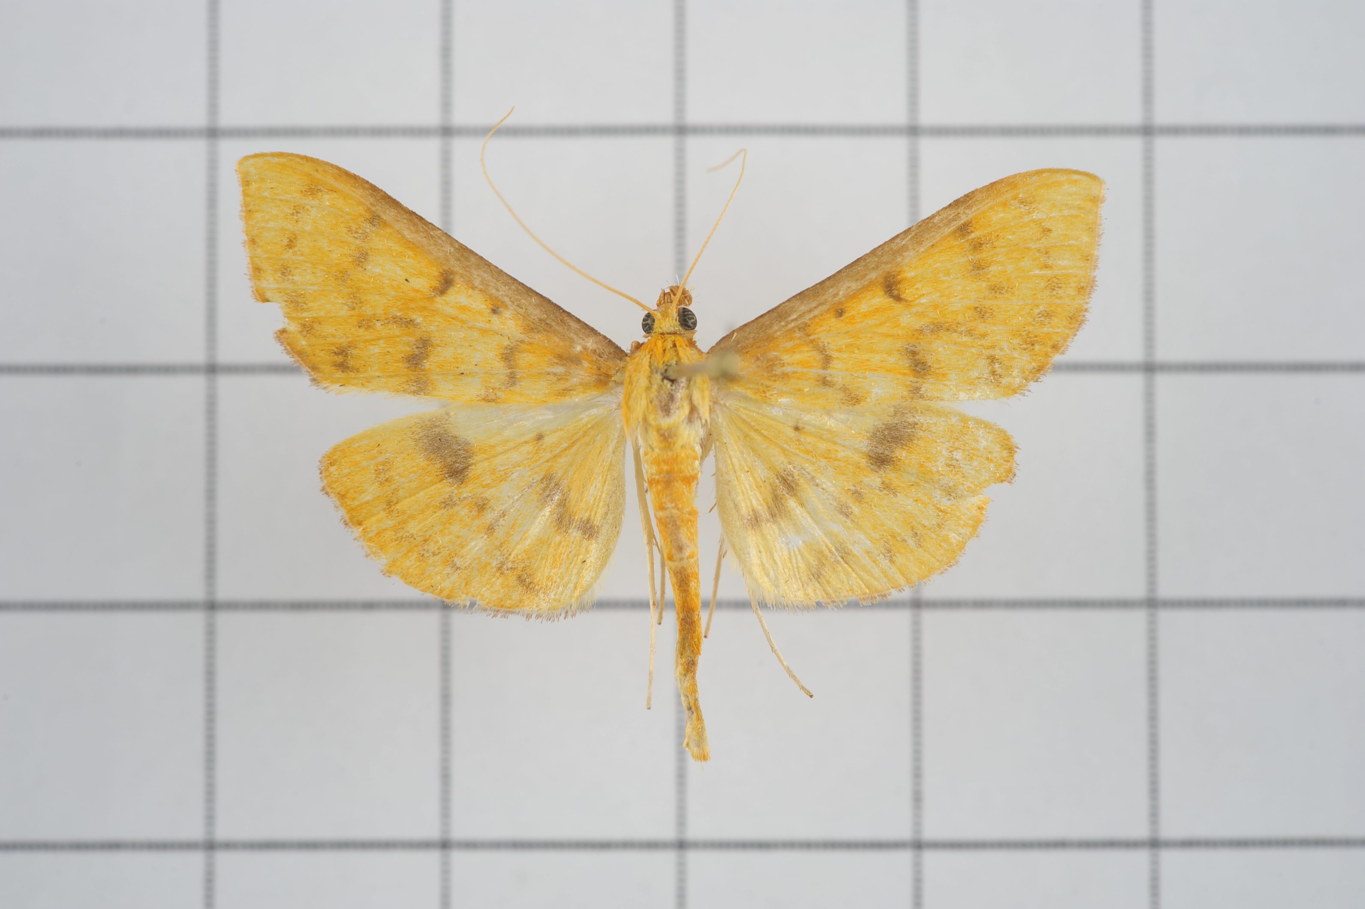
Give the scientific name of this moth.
Caldubotys caldusalis
